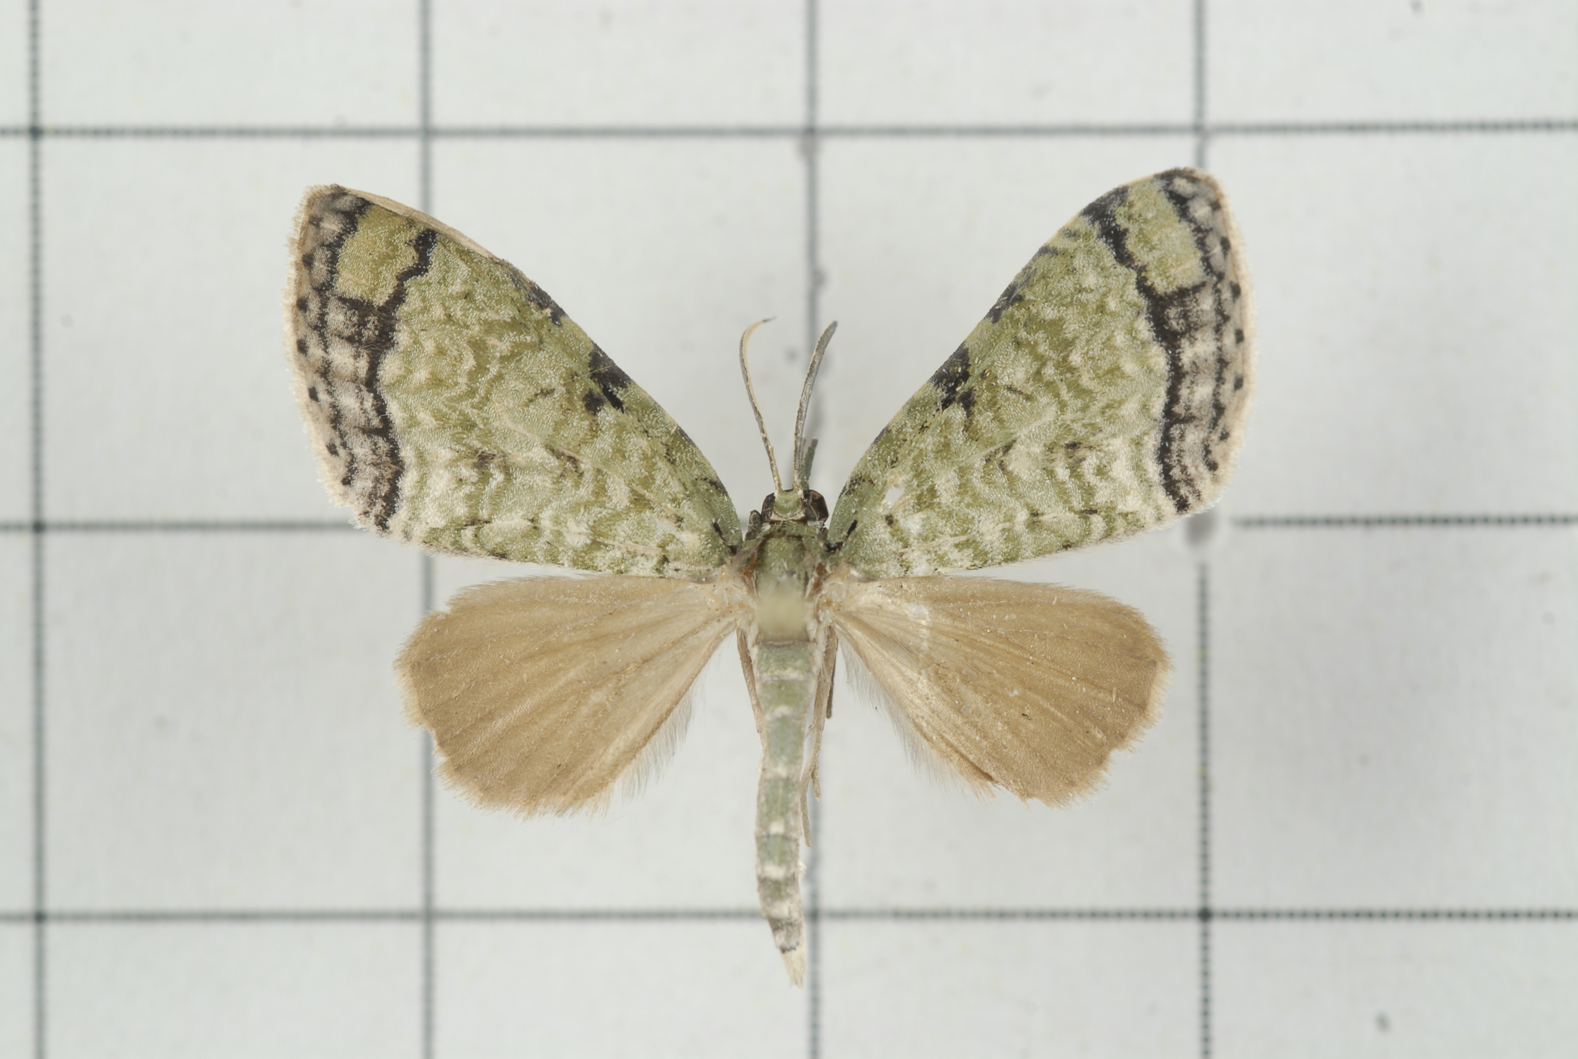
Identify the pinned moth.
Episteira nigrilinearia nigrilinearia
